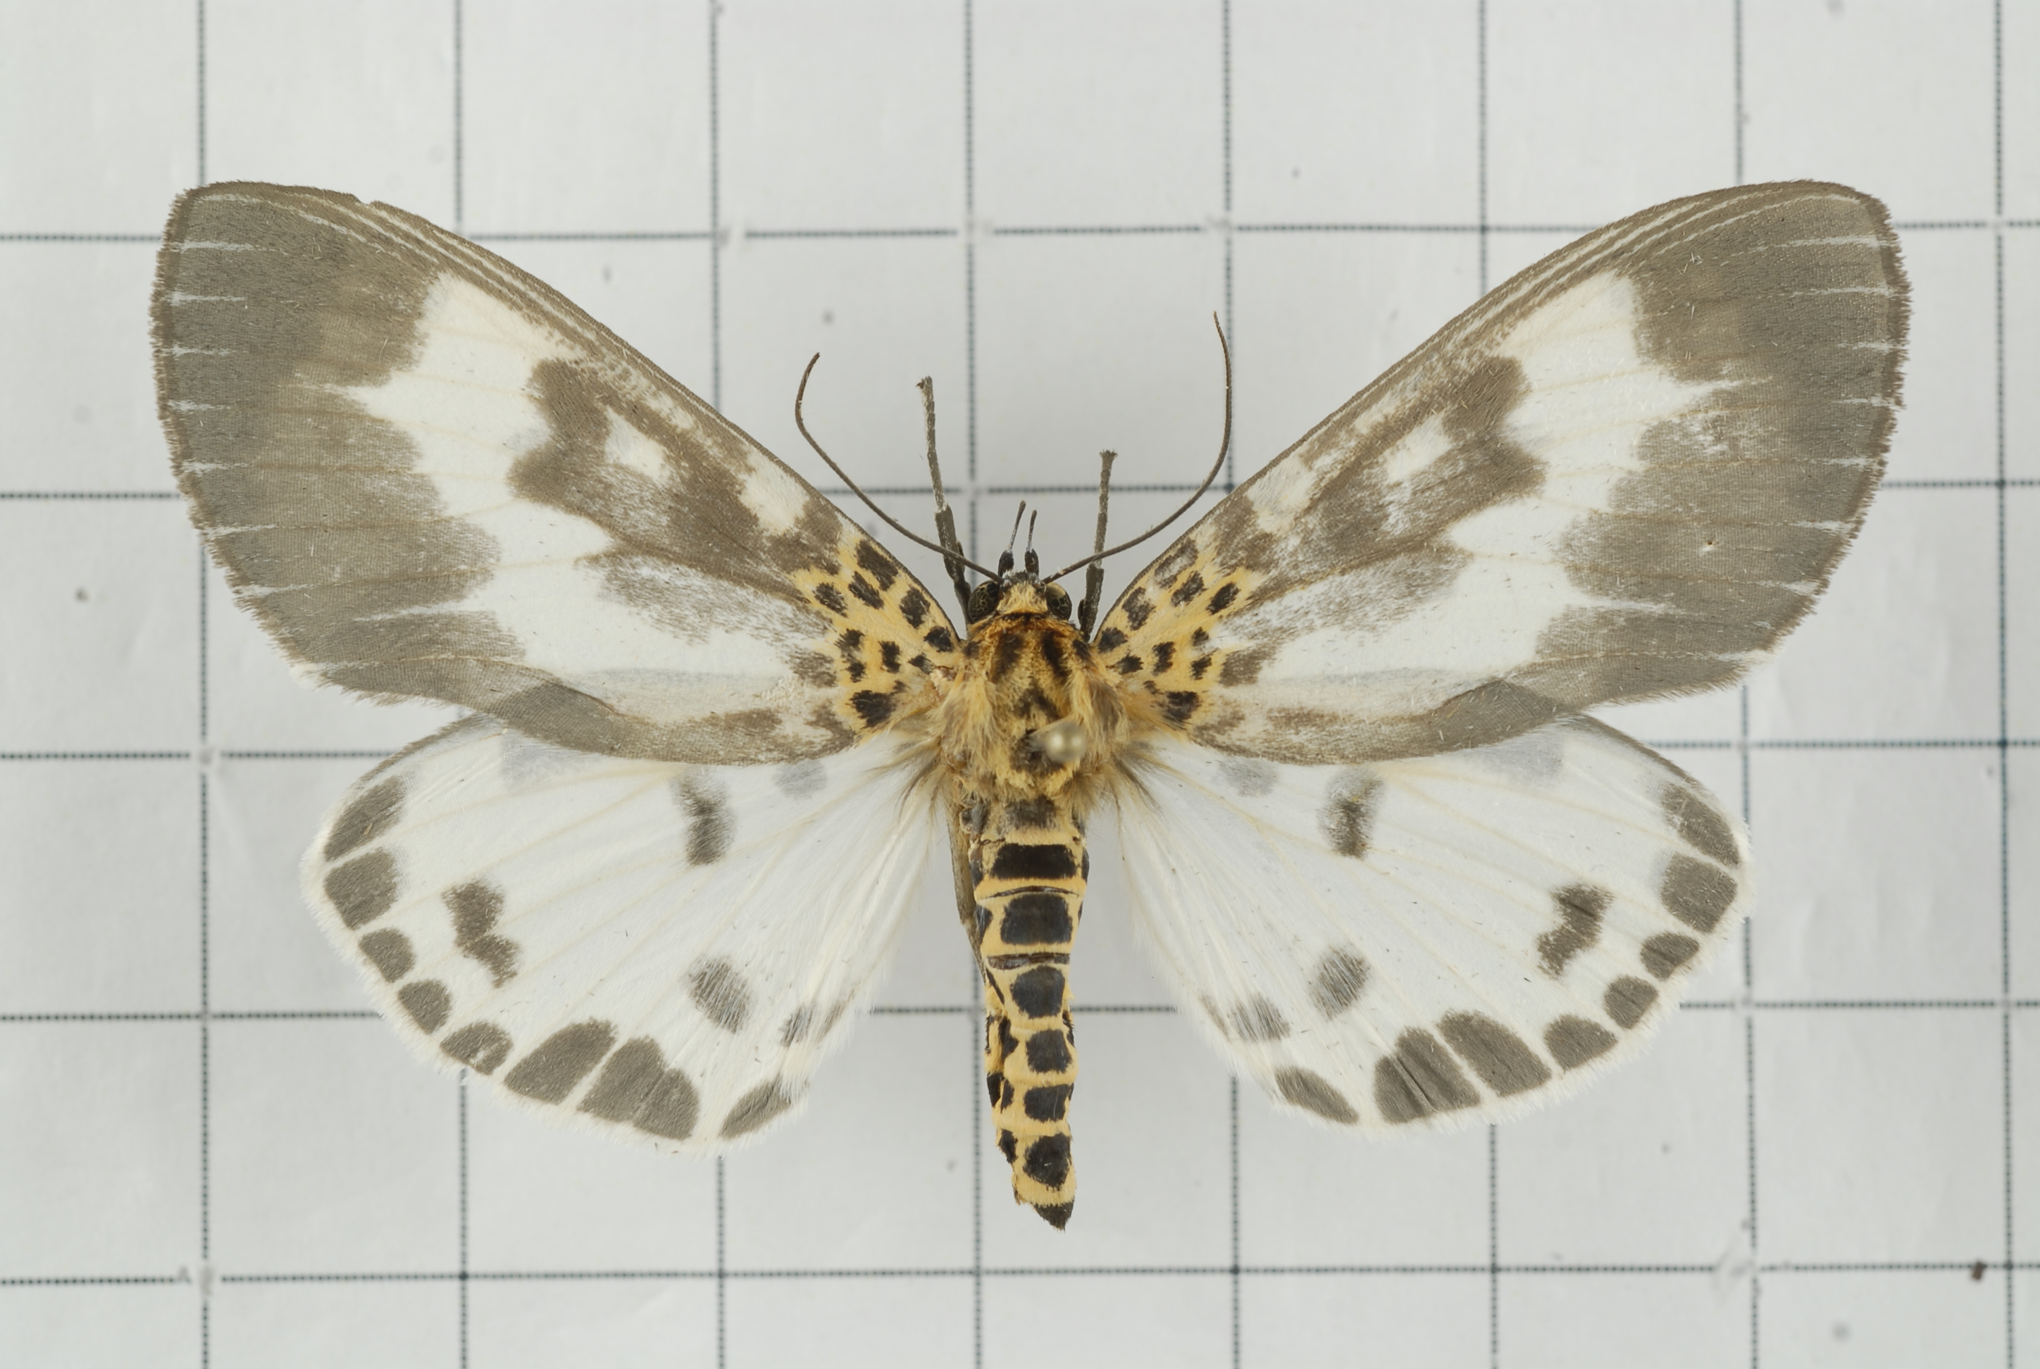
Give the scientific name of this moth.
Asota tortuosa
